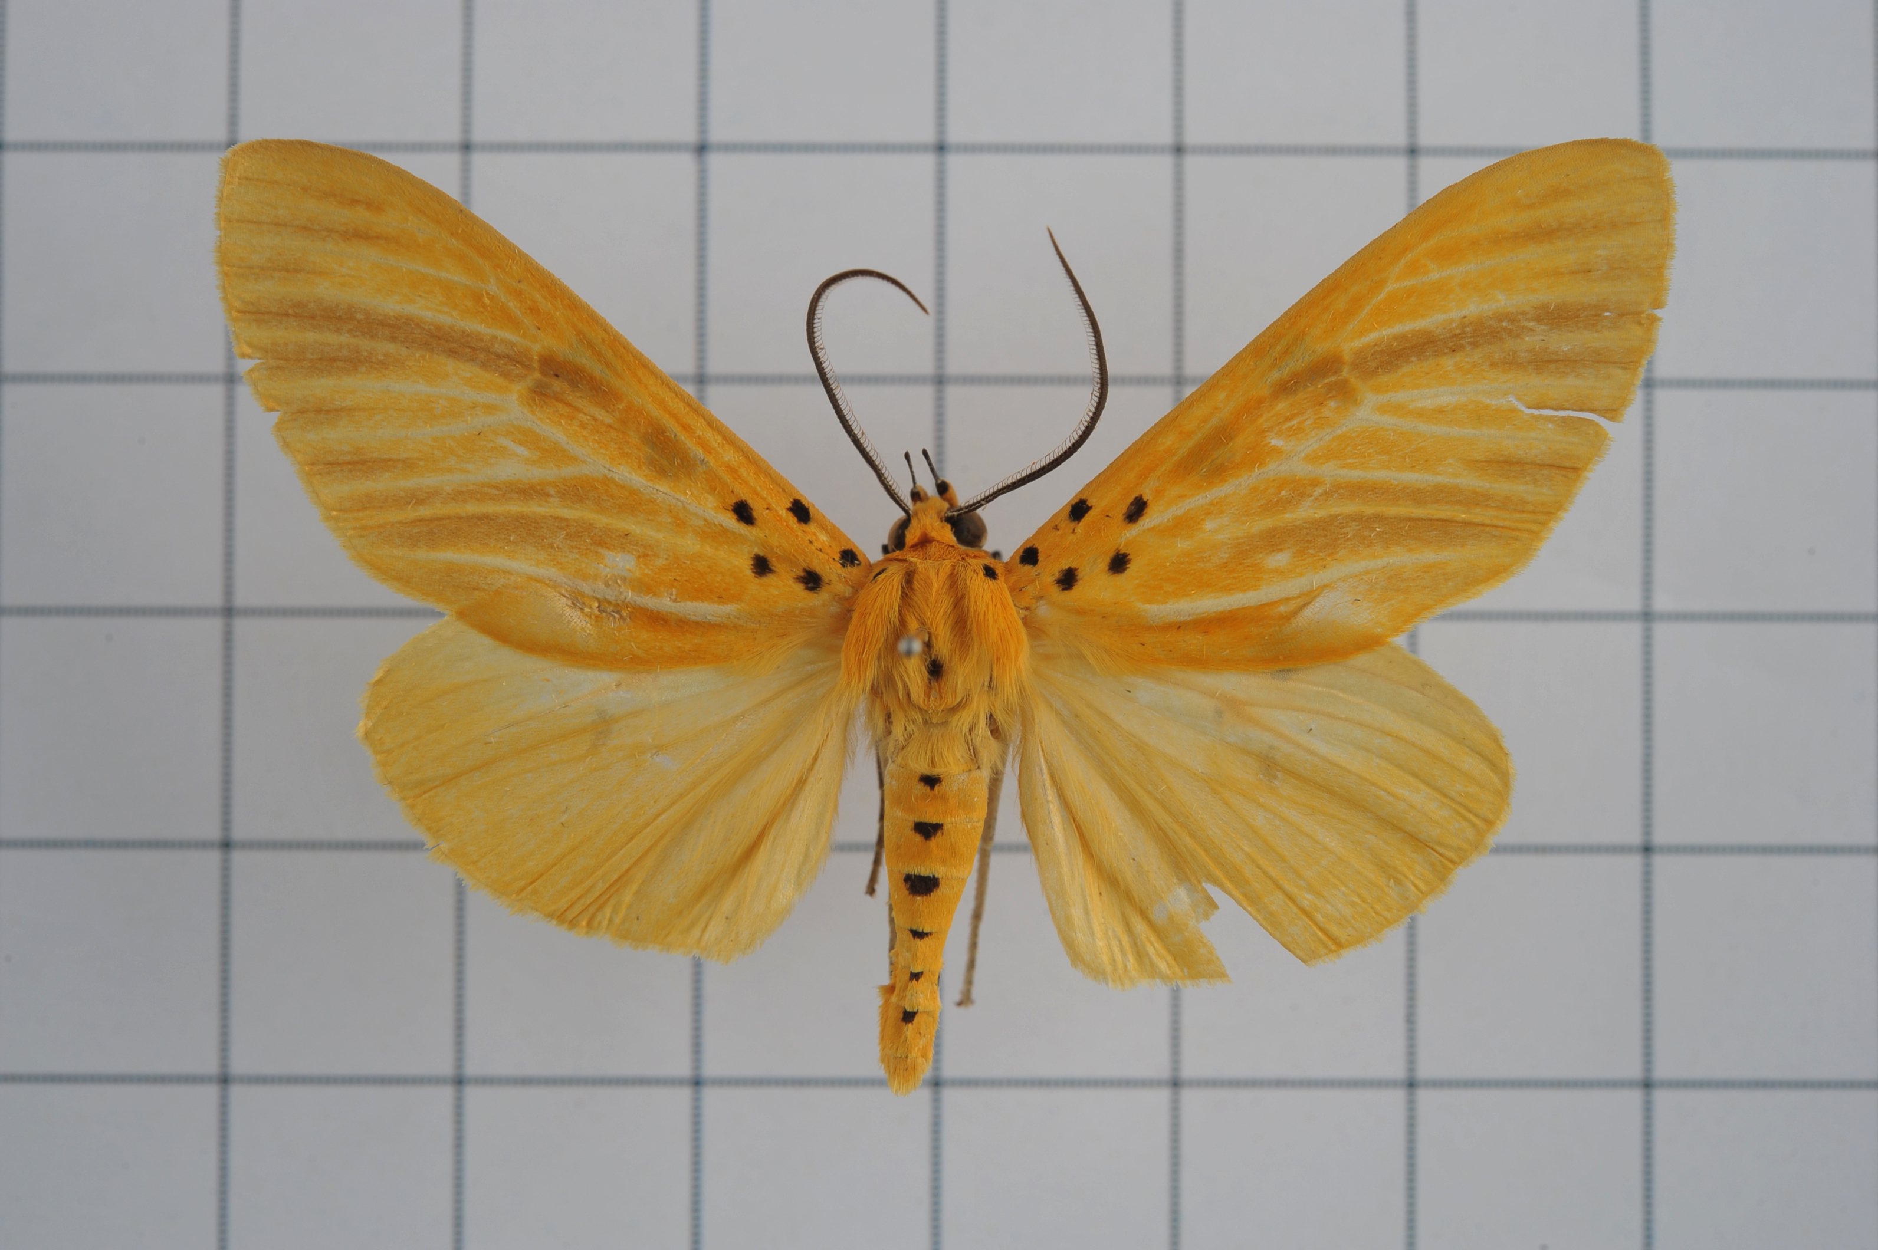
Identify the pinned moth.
Asota egens confinis
